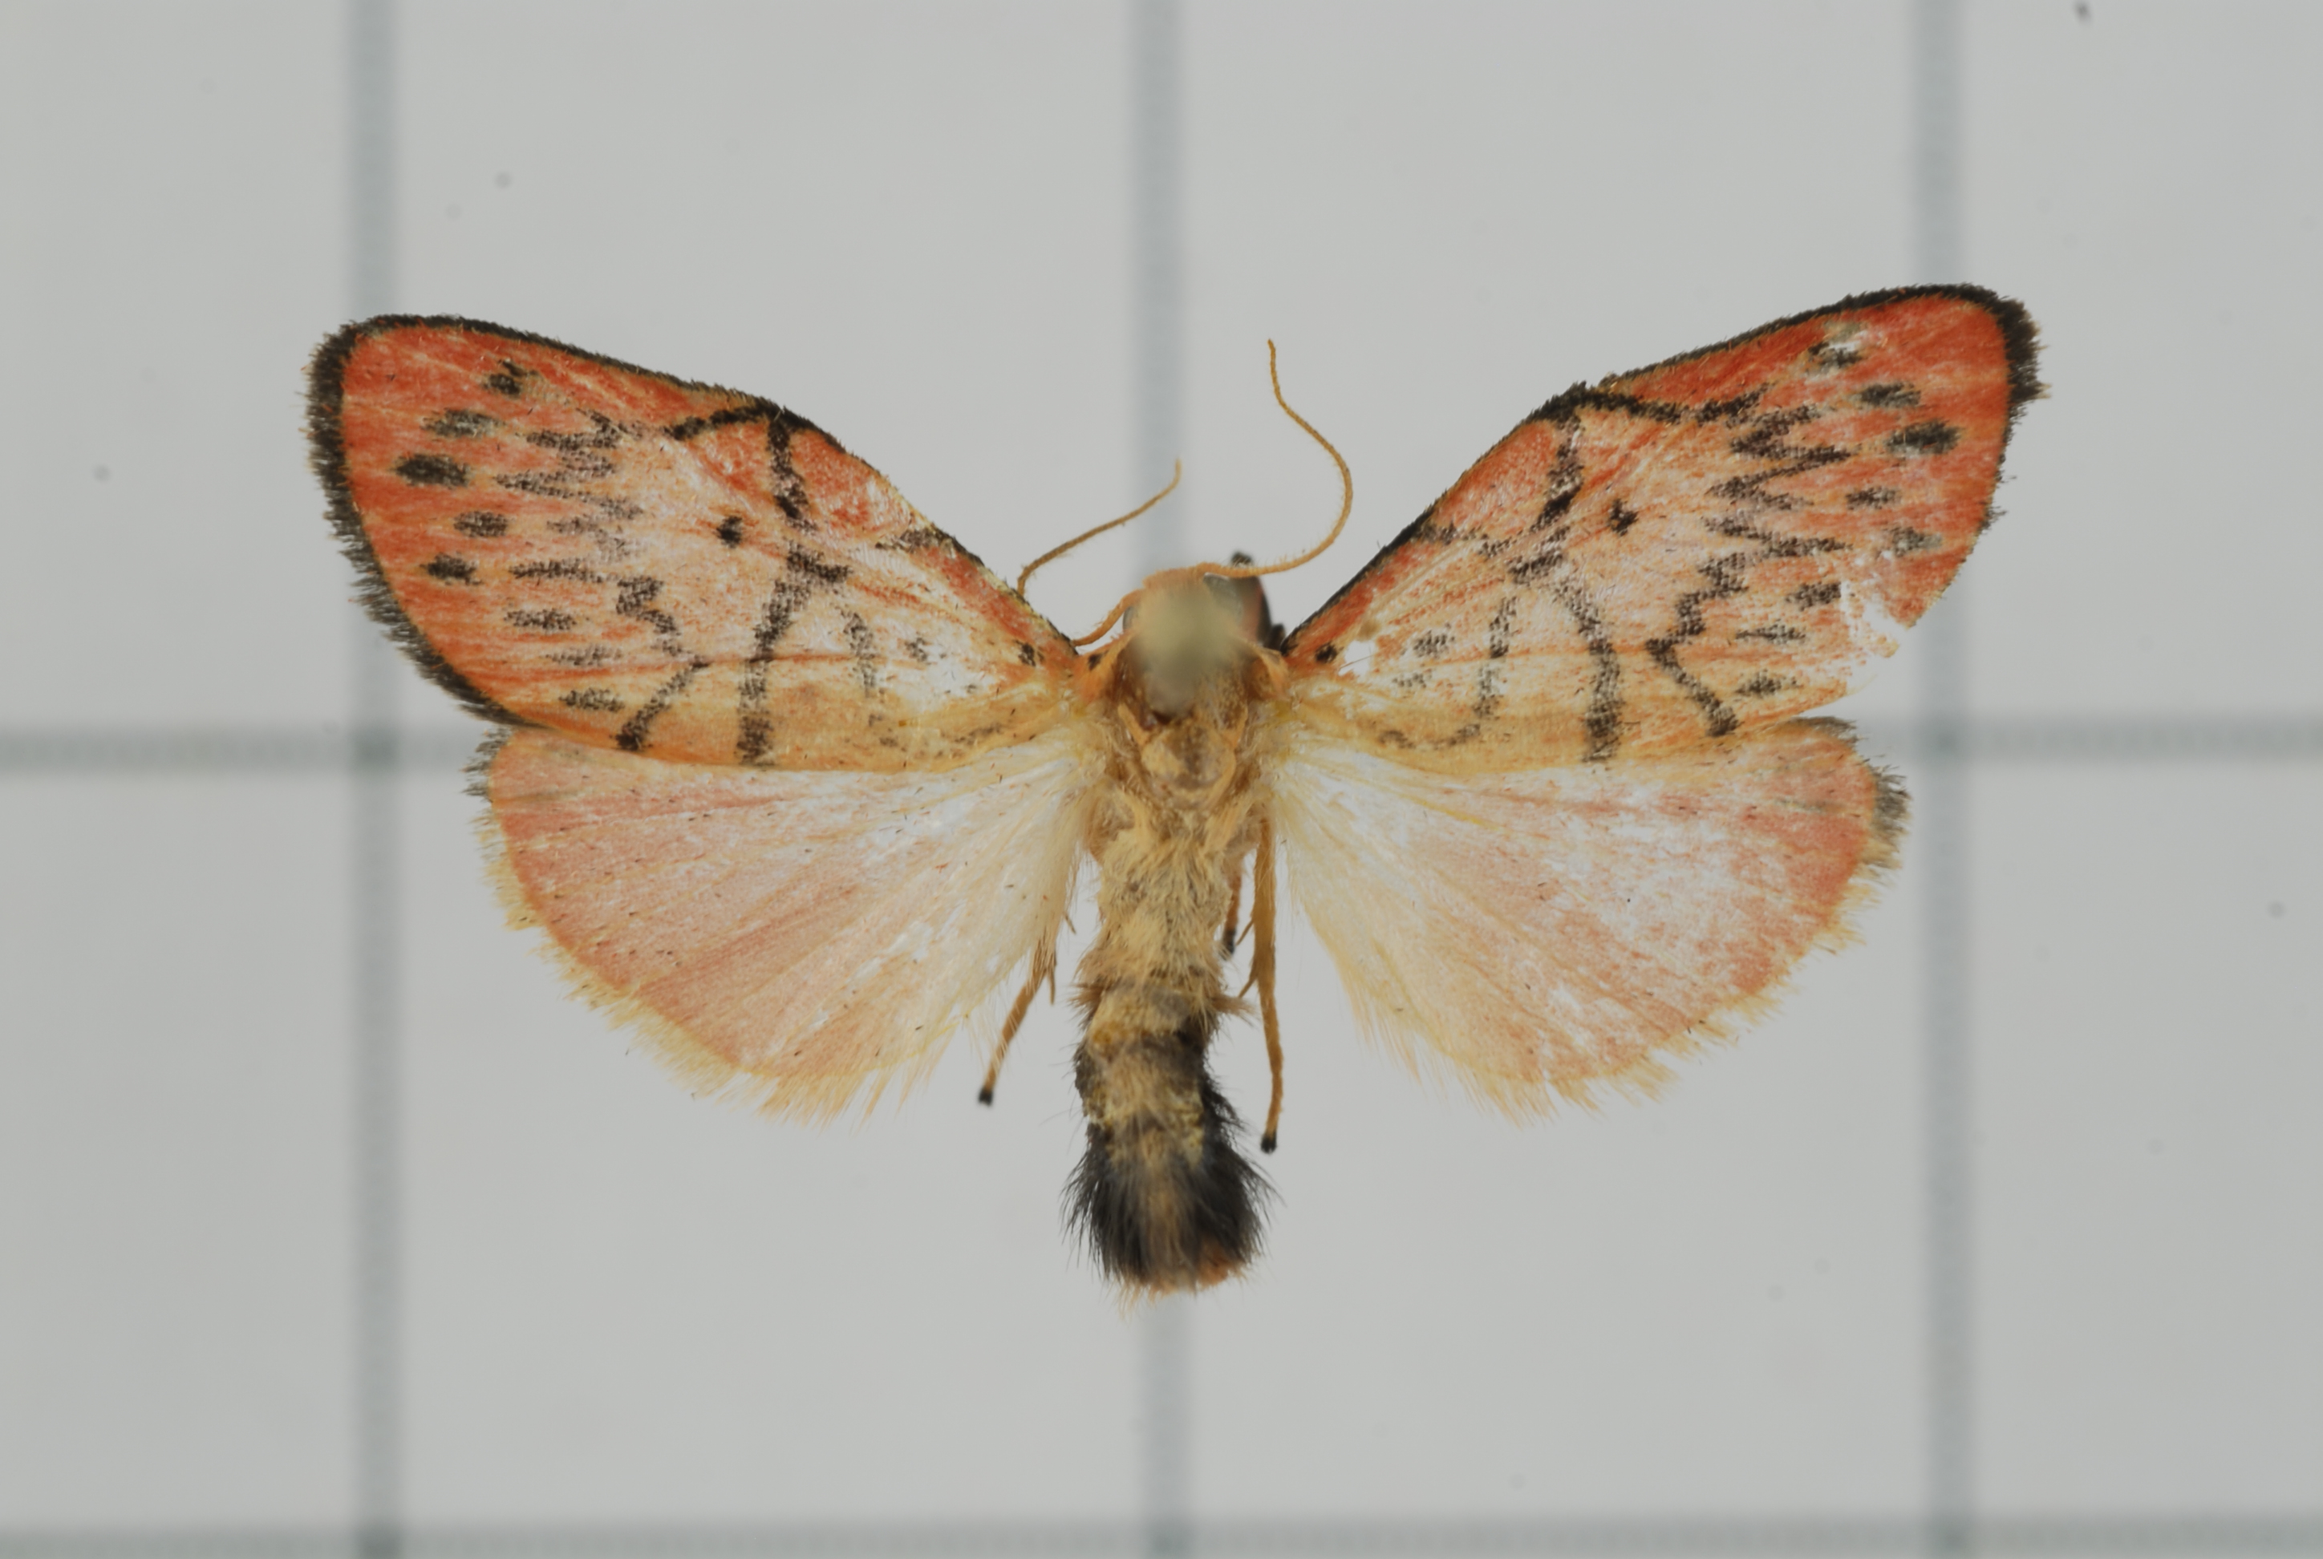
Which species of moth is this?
Aberrasine lichenshihi
